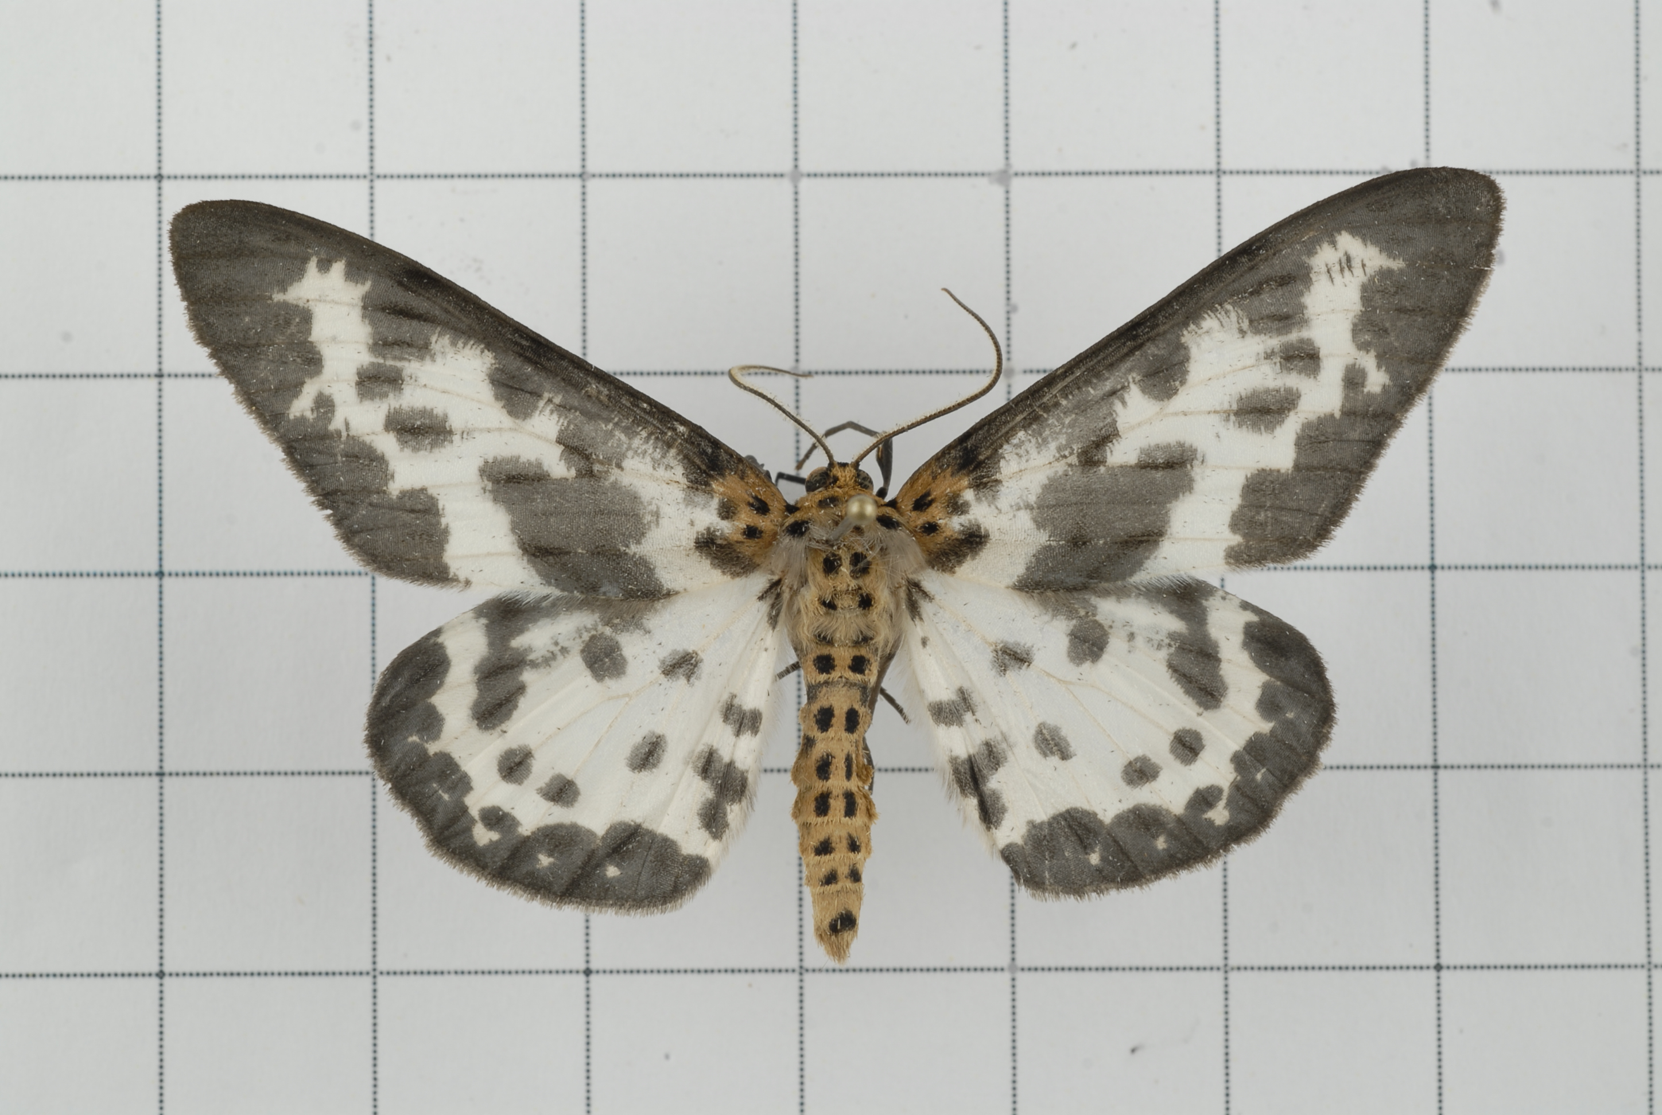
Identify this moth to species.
Percnia longitermen
